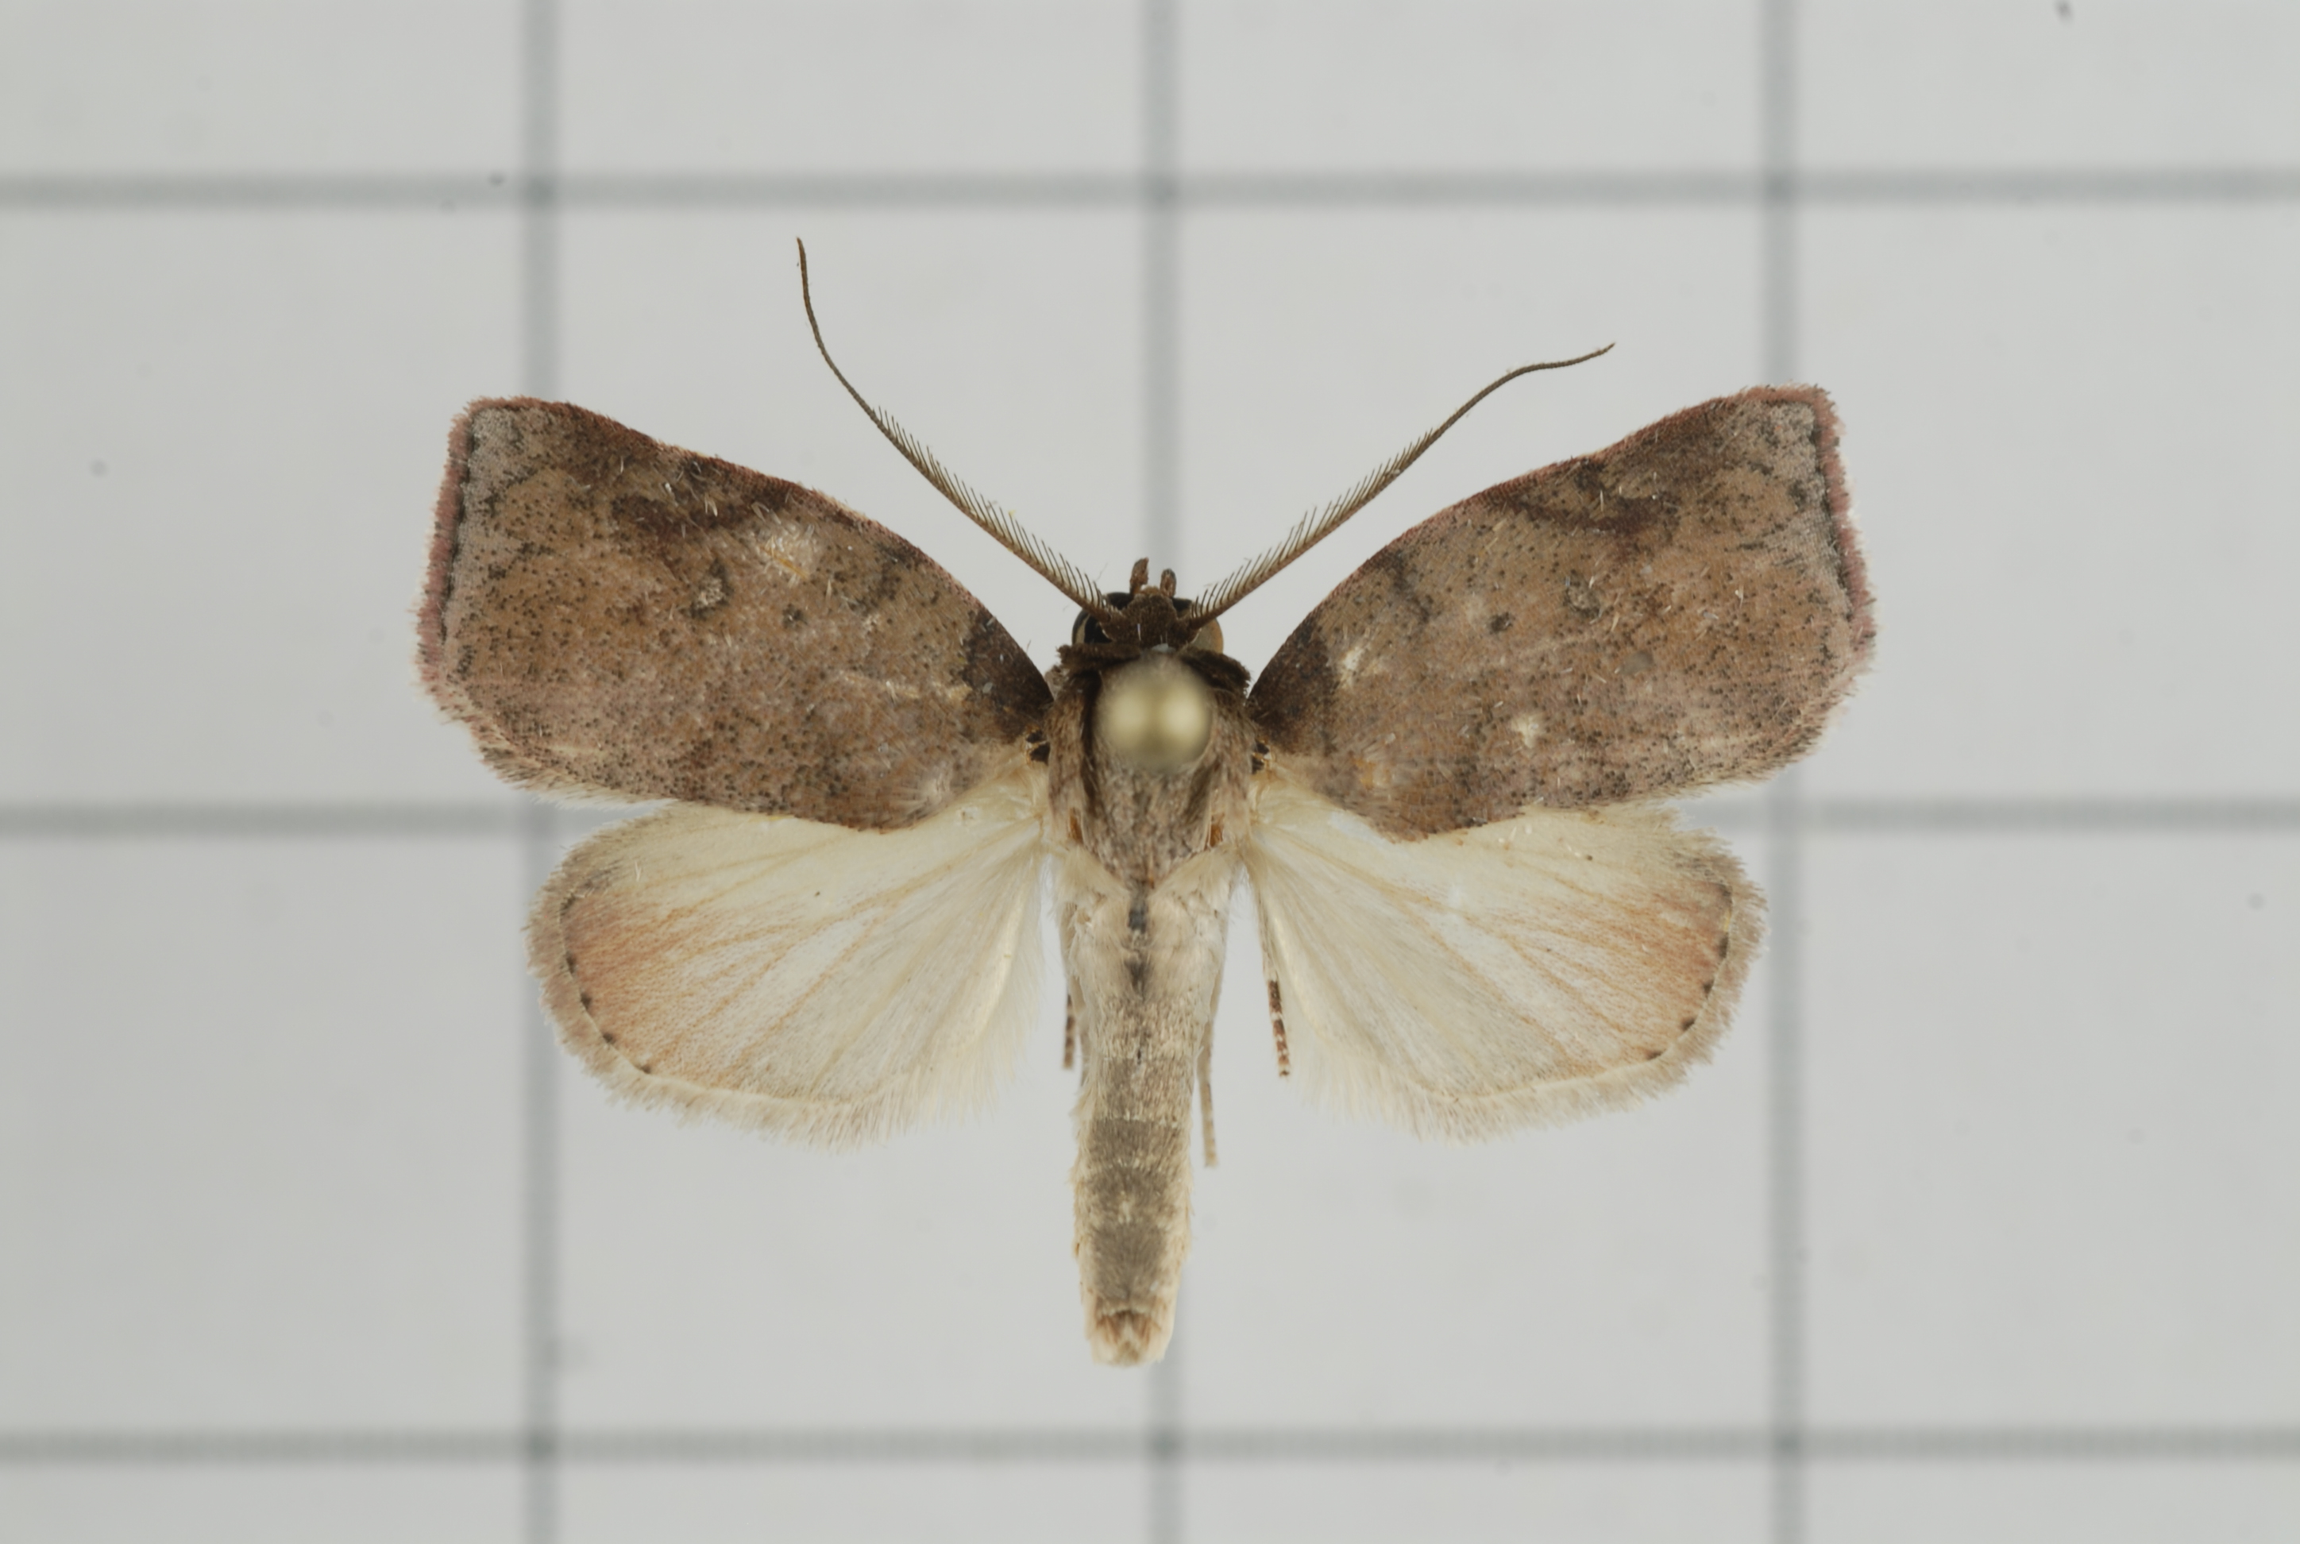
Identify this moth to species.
Beara tortriciformis
